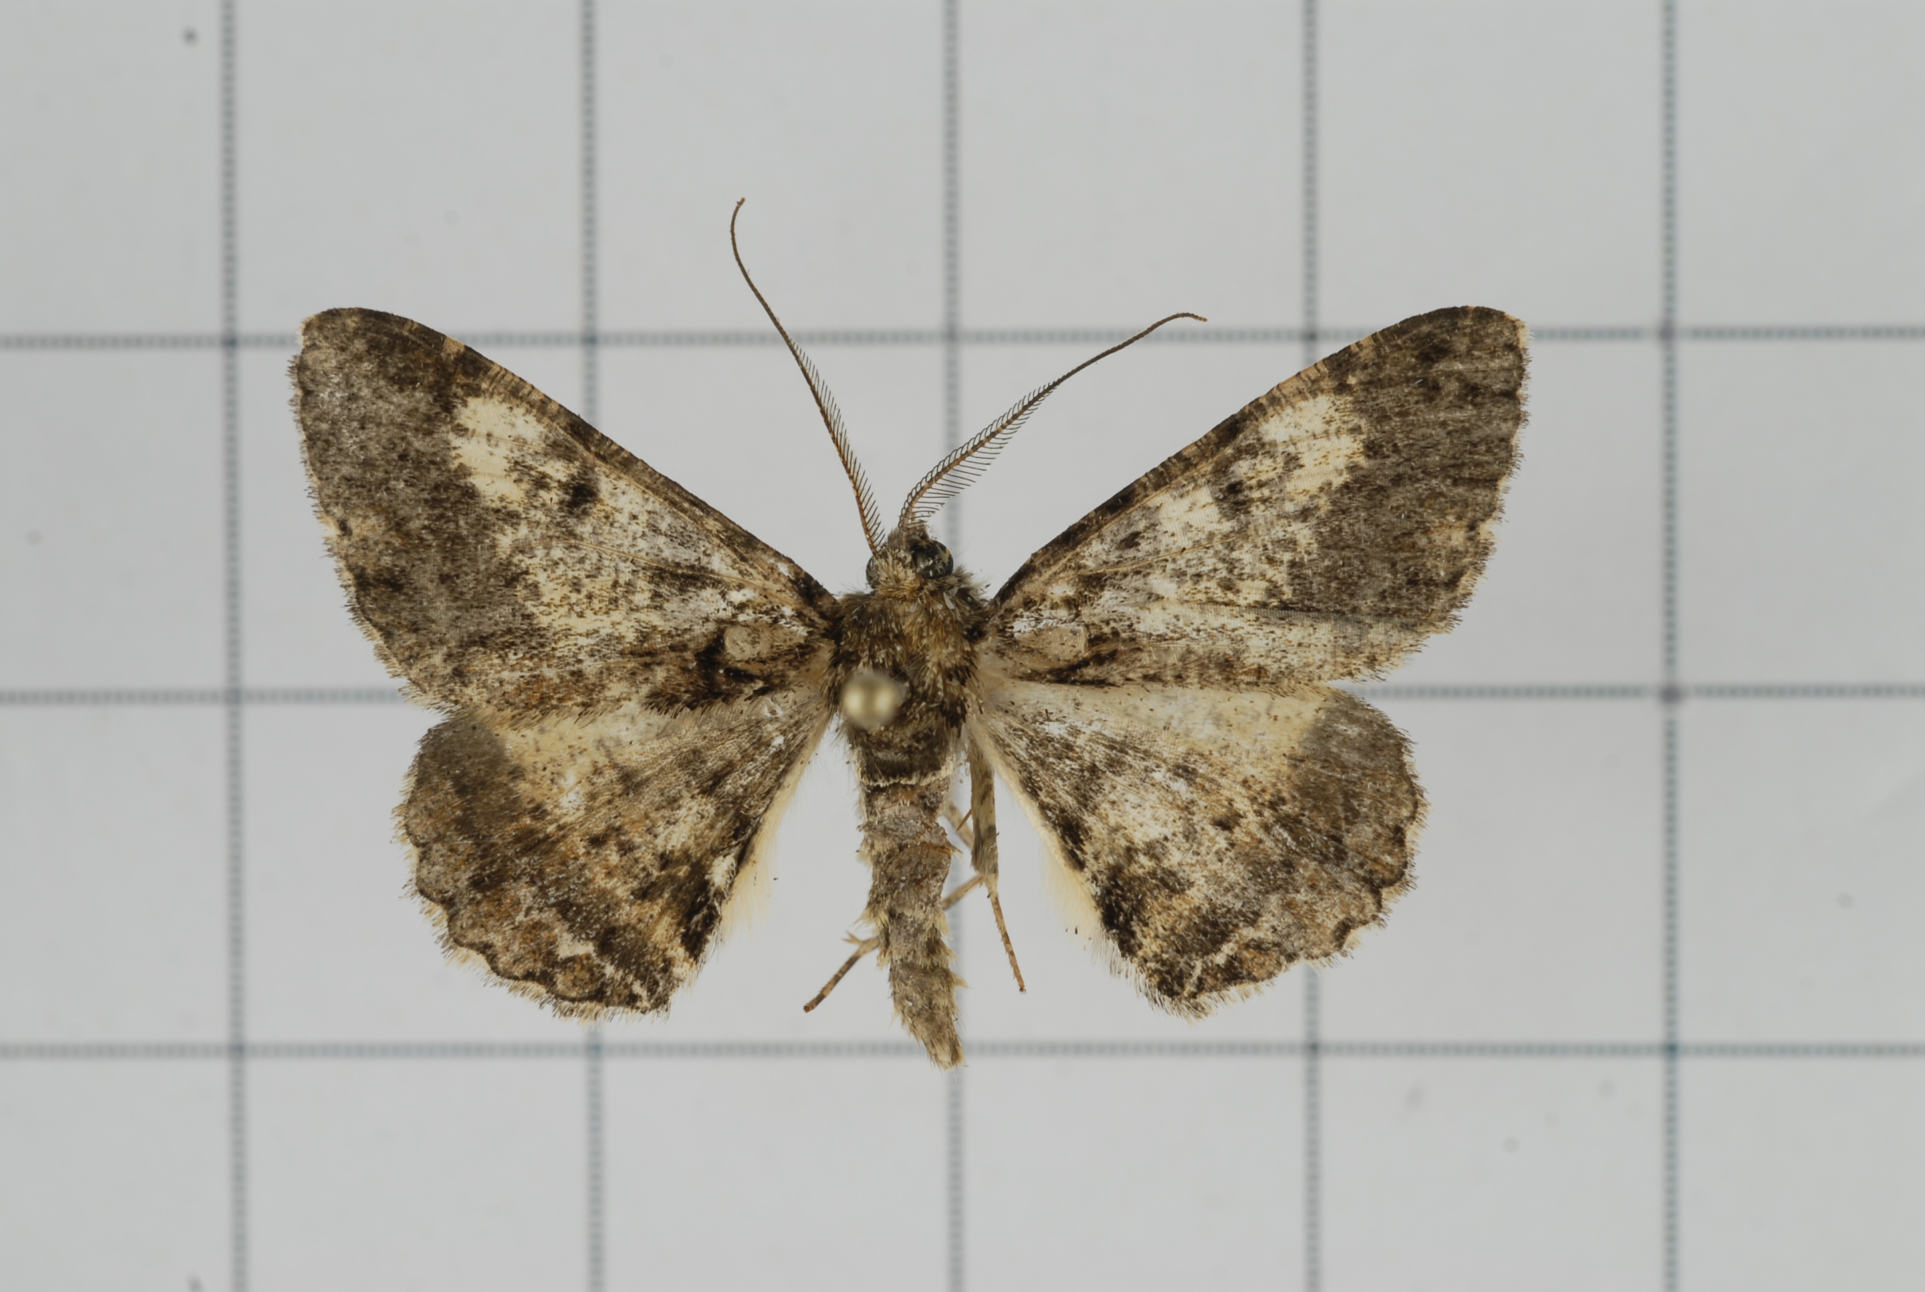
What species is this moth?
Alcis taiwanovariegata
